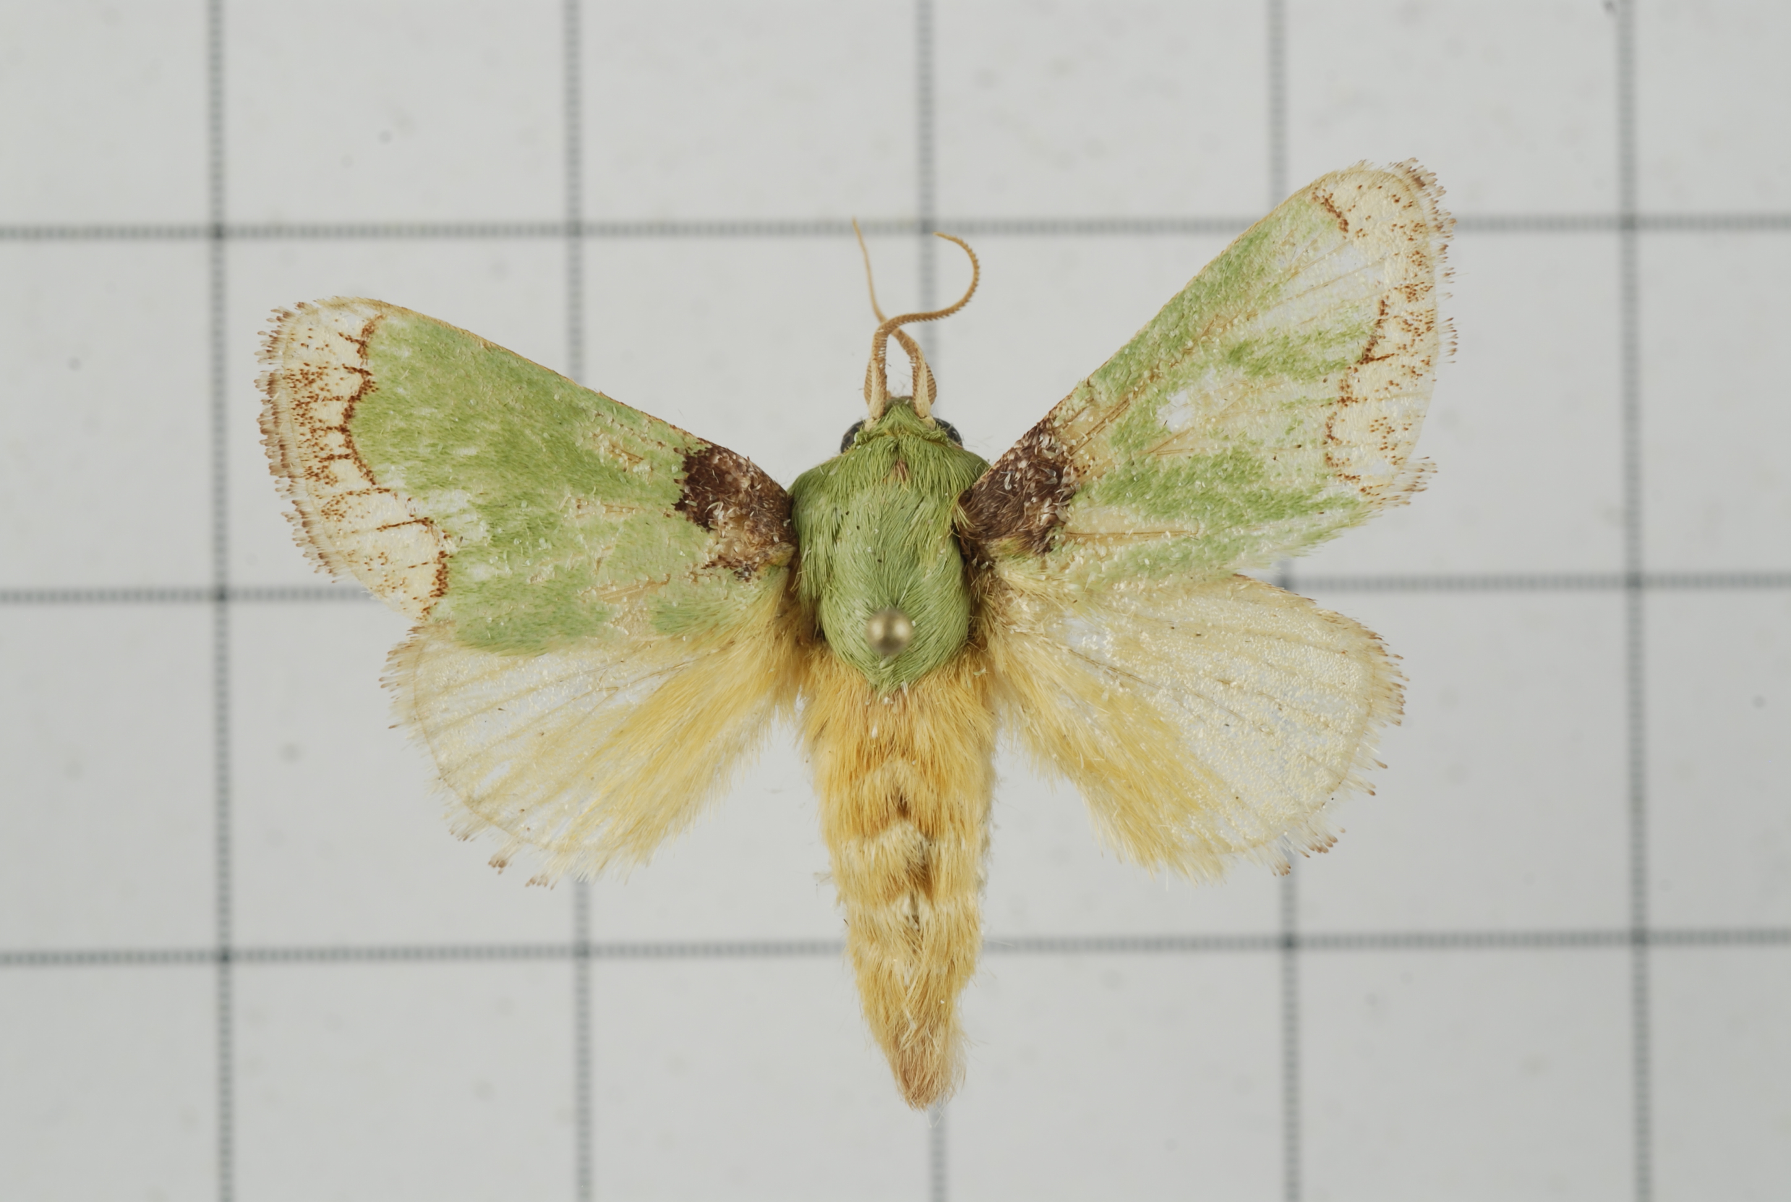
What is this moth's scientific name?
Parasa consocia
